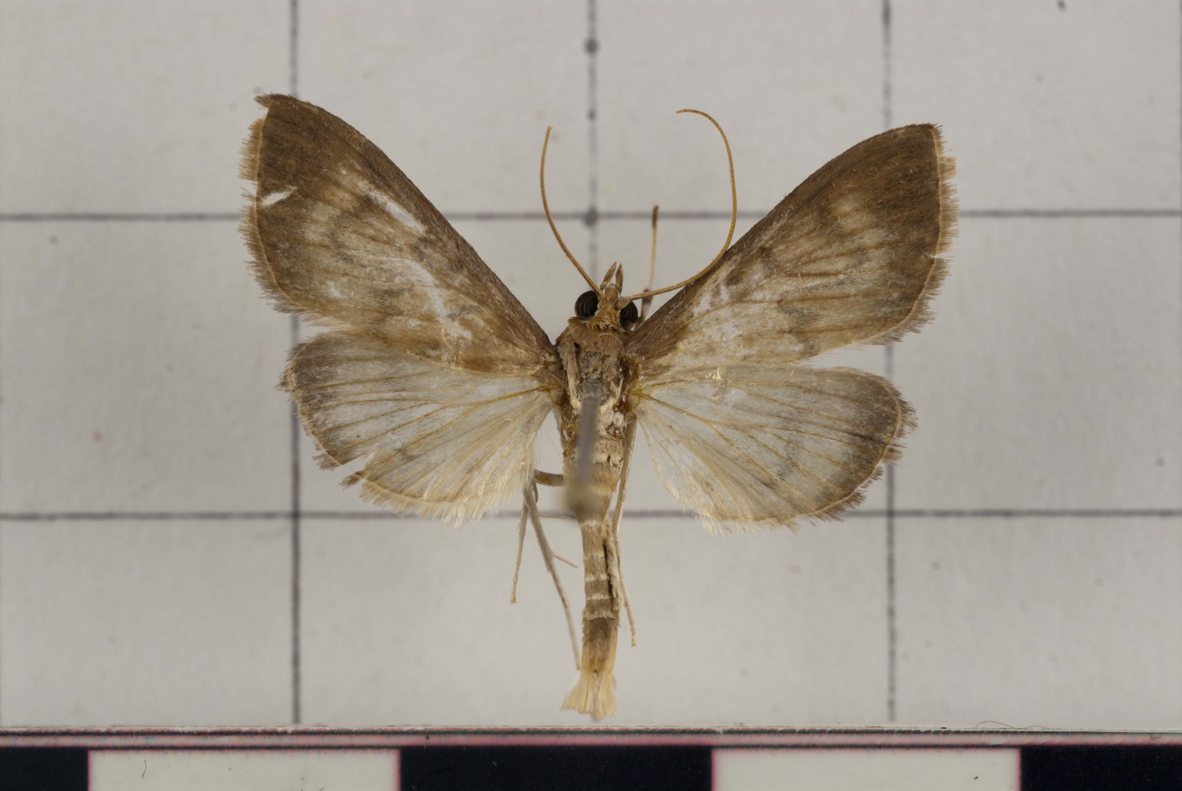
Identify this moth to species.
Crypsiptya coclesalis
